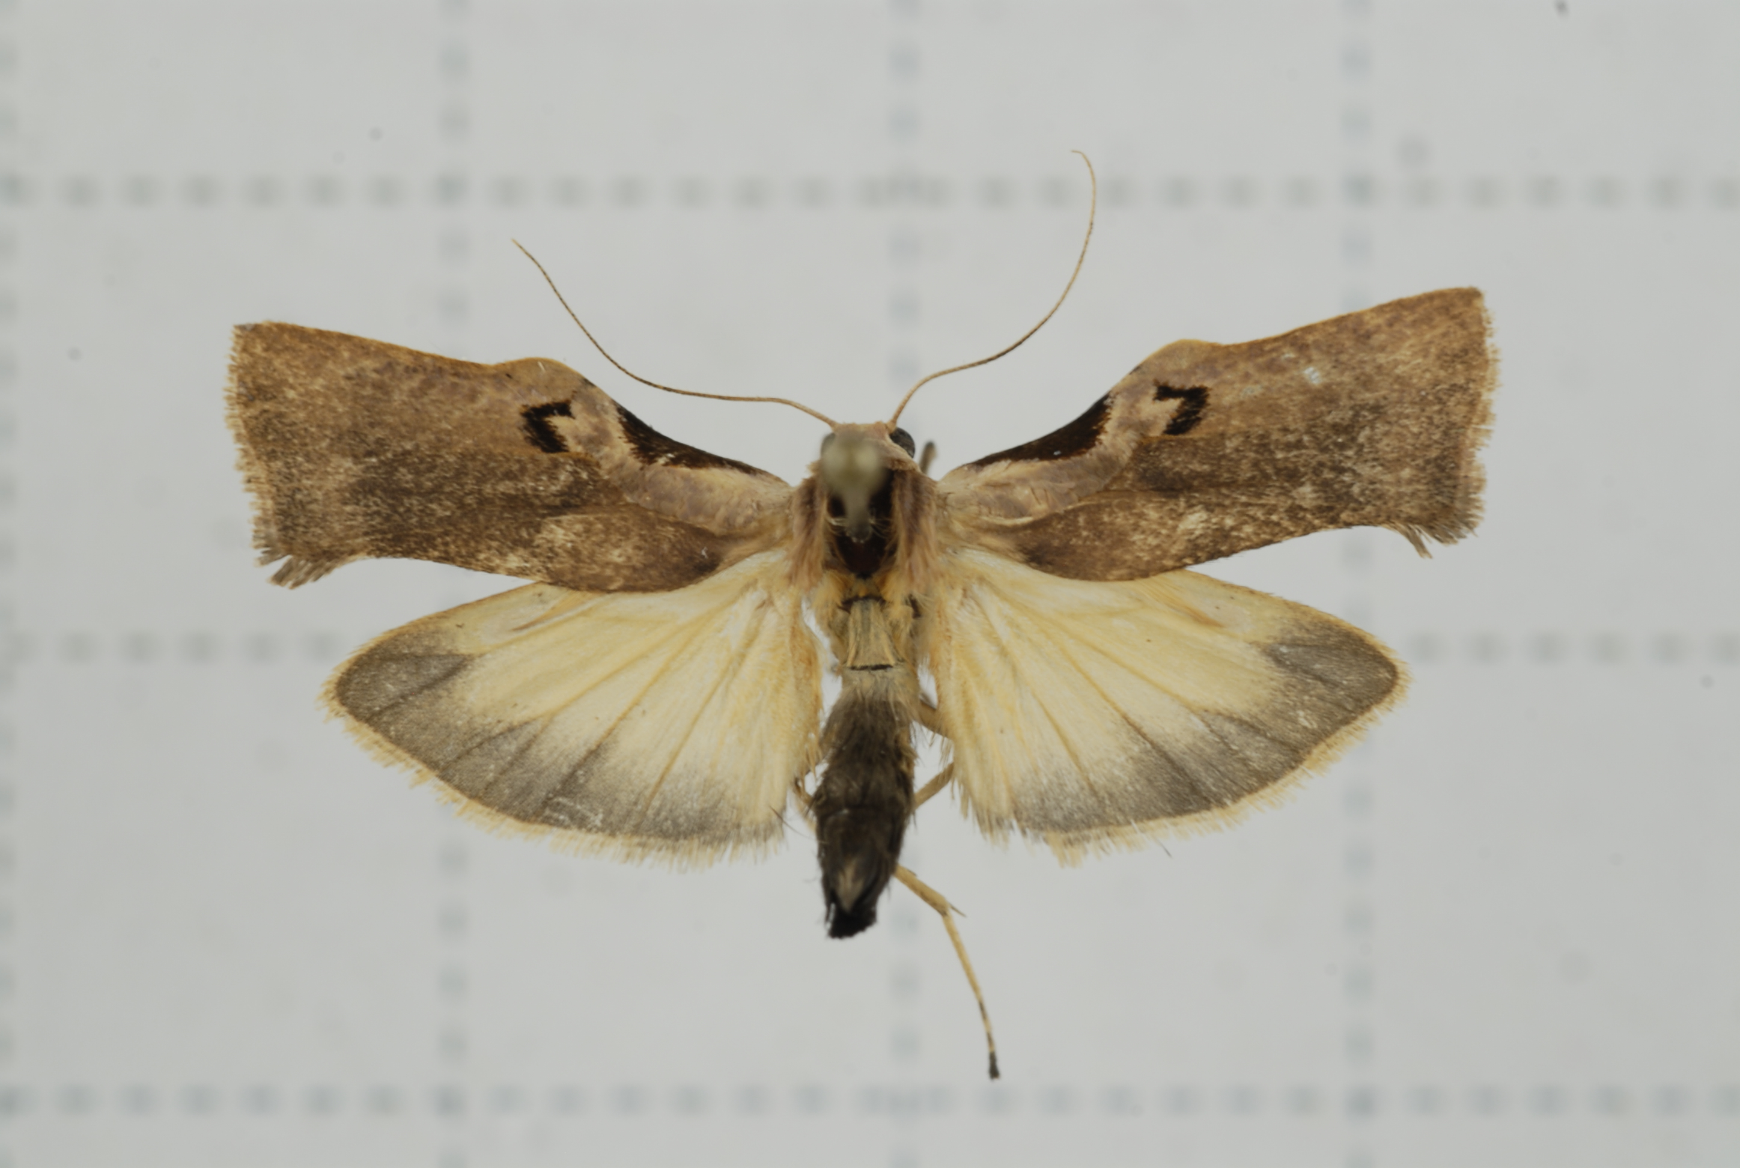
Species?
Teulisna tumida
